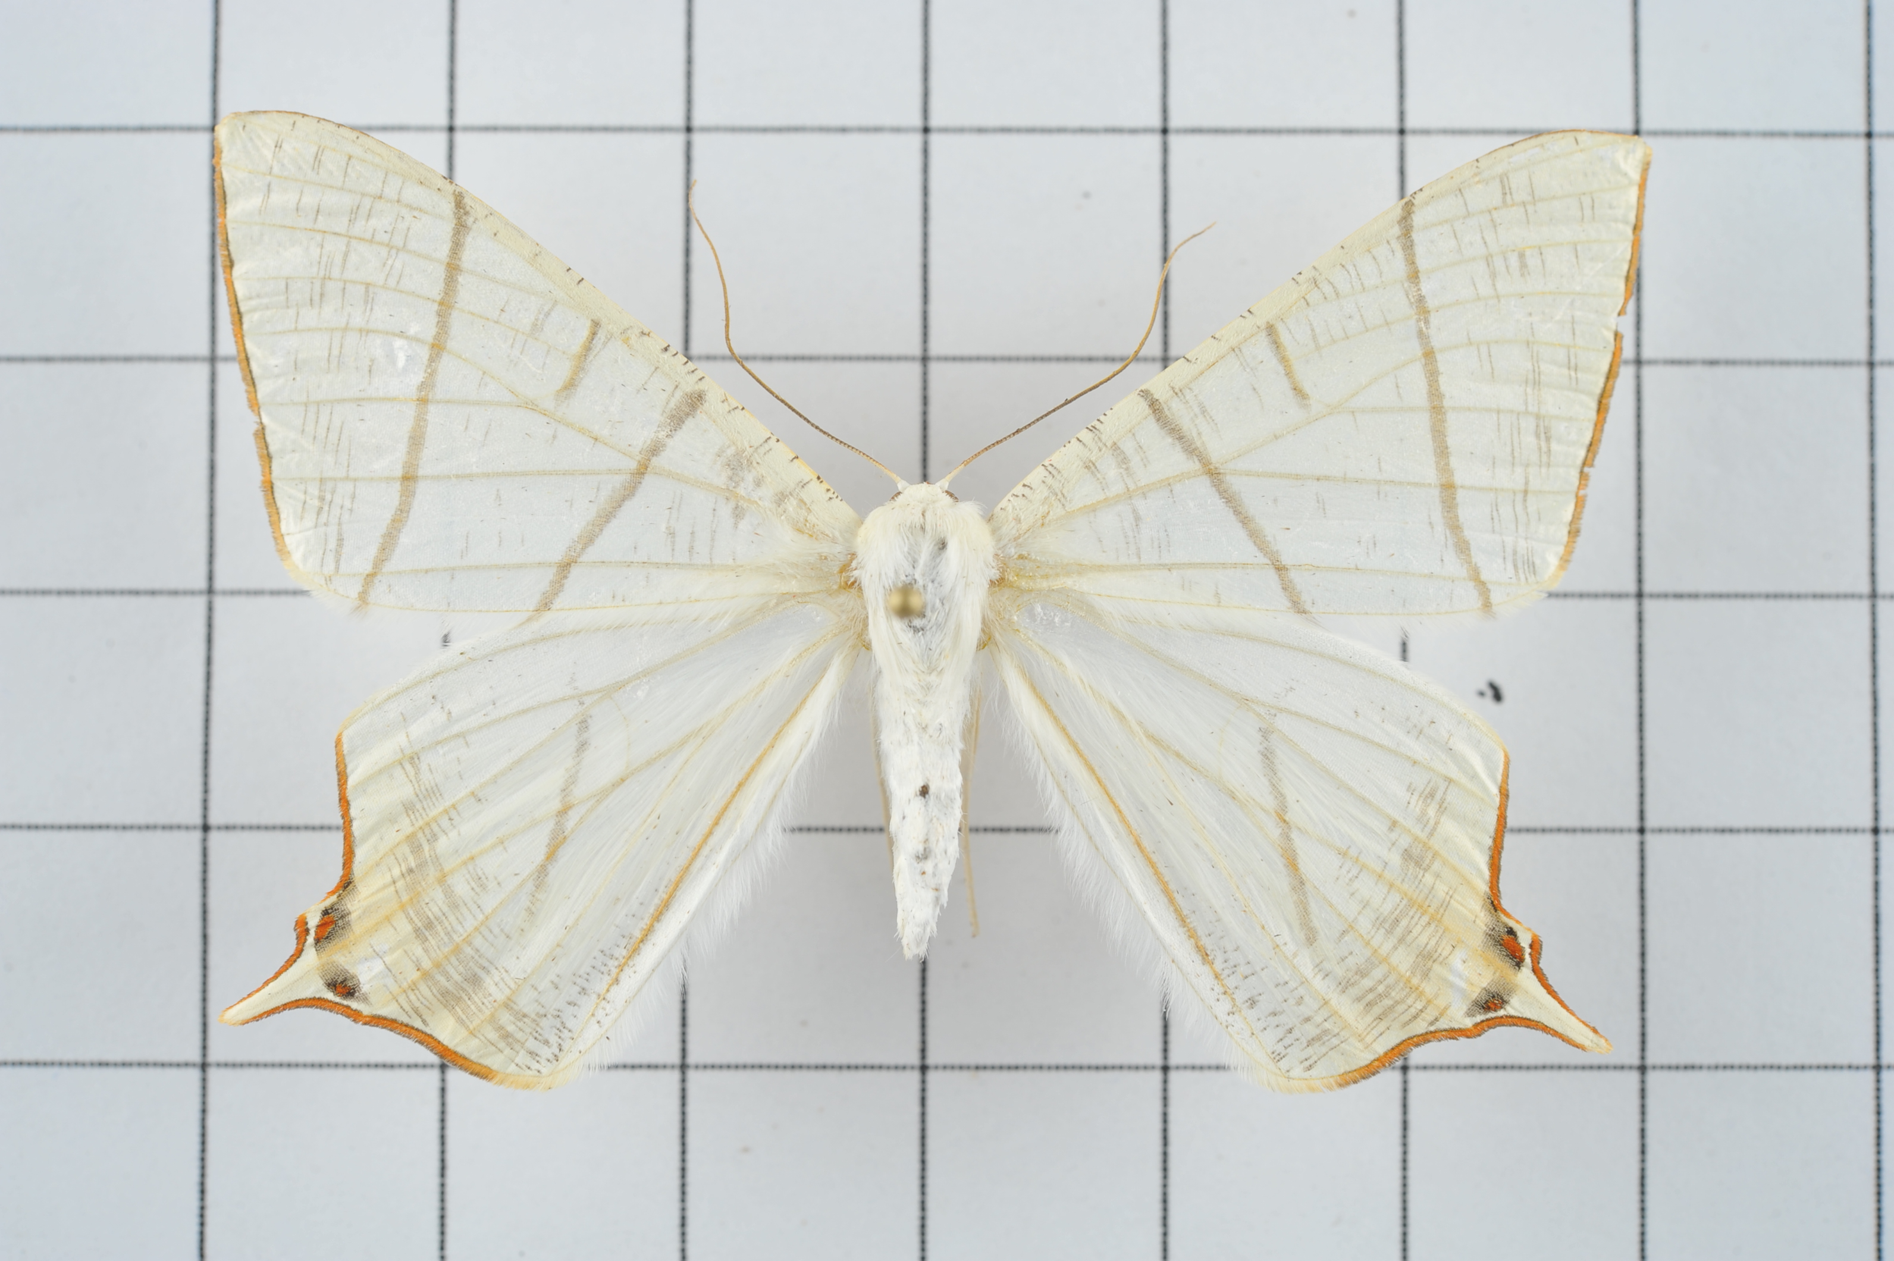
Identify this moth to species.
Ourapteryx yerburii virescens
